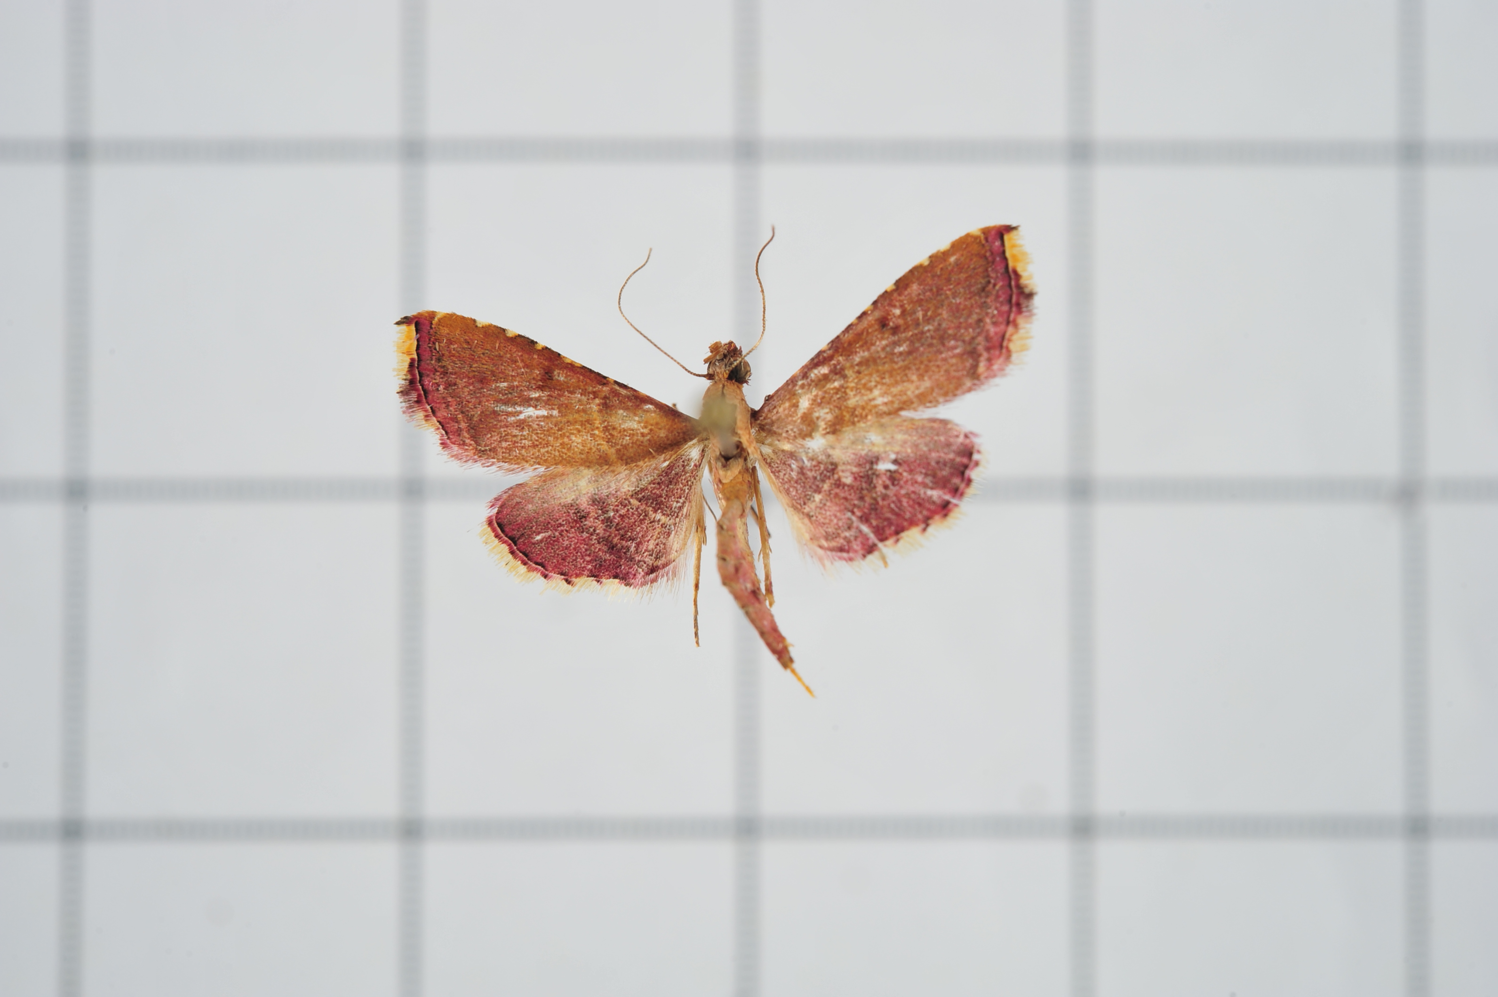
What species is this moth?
Endotricha olivacealis
